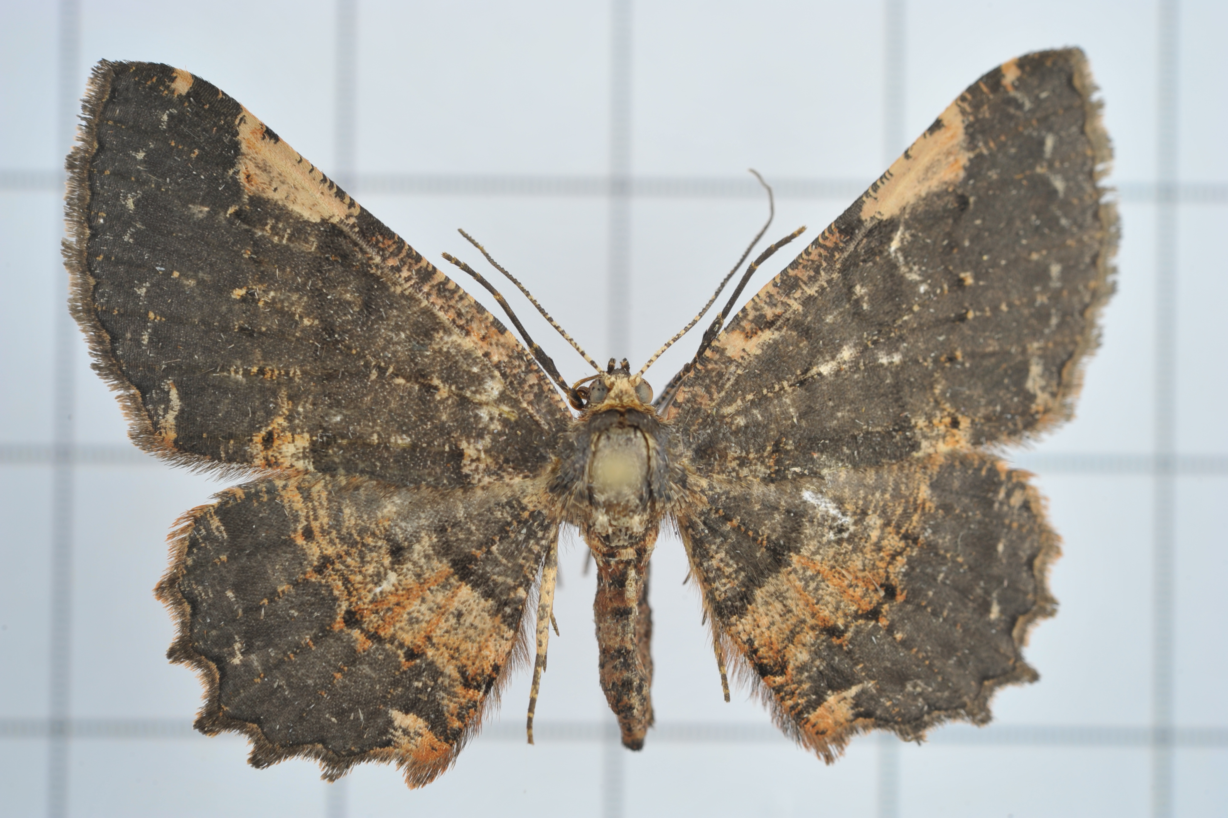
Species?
Abaciscus costimacula
